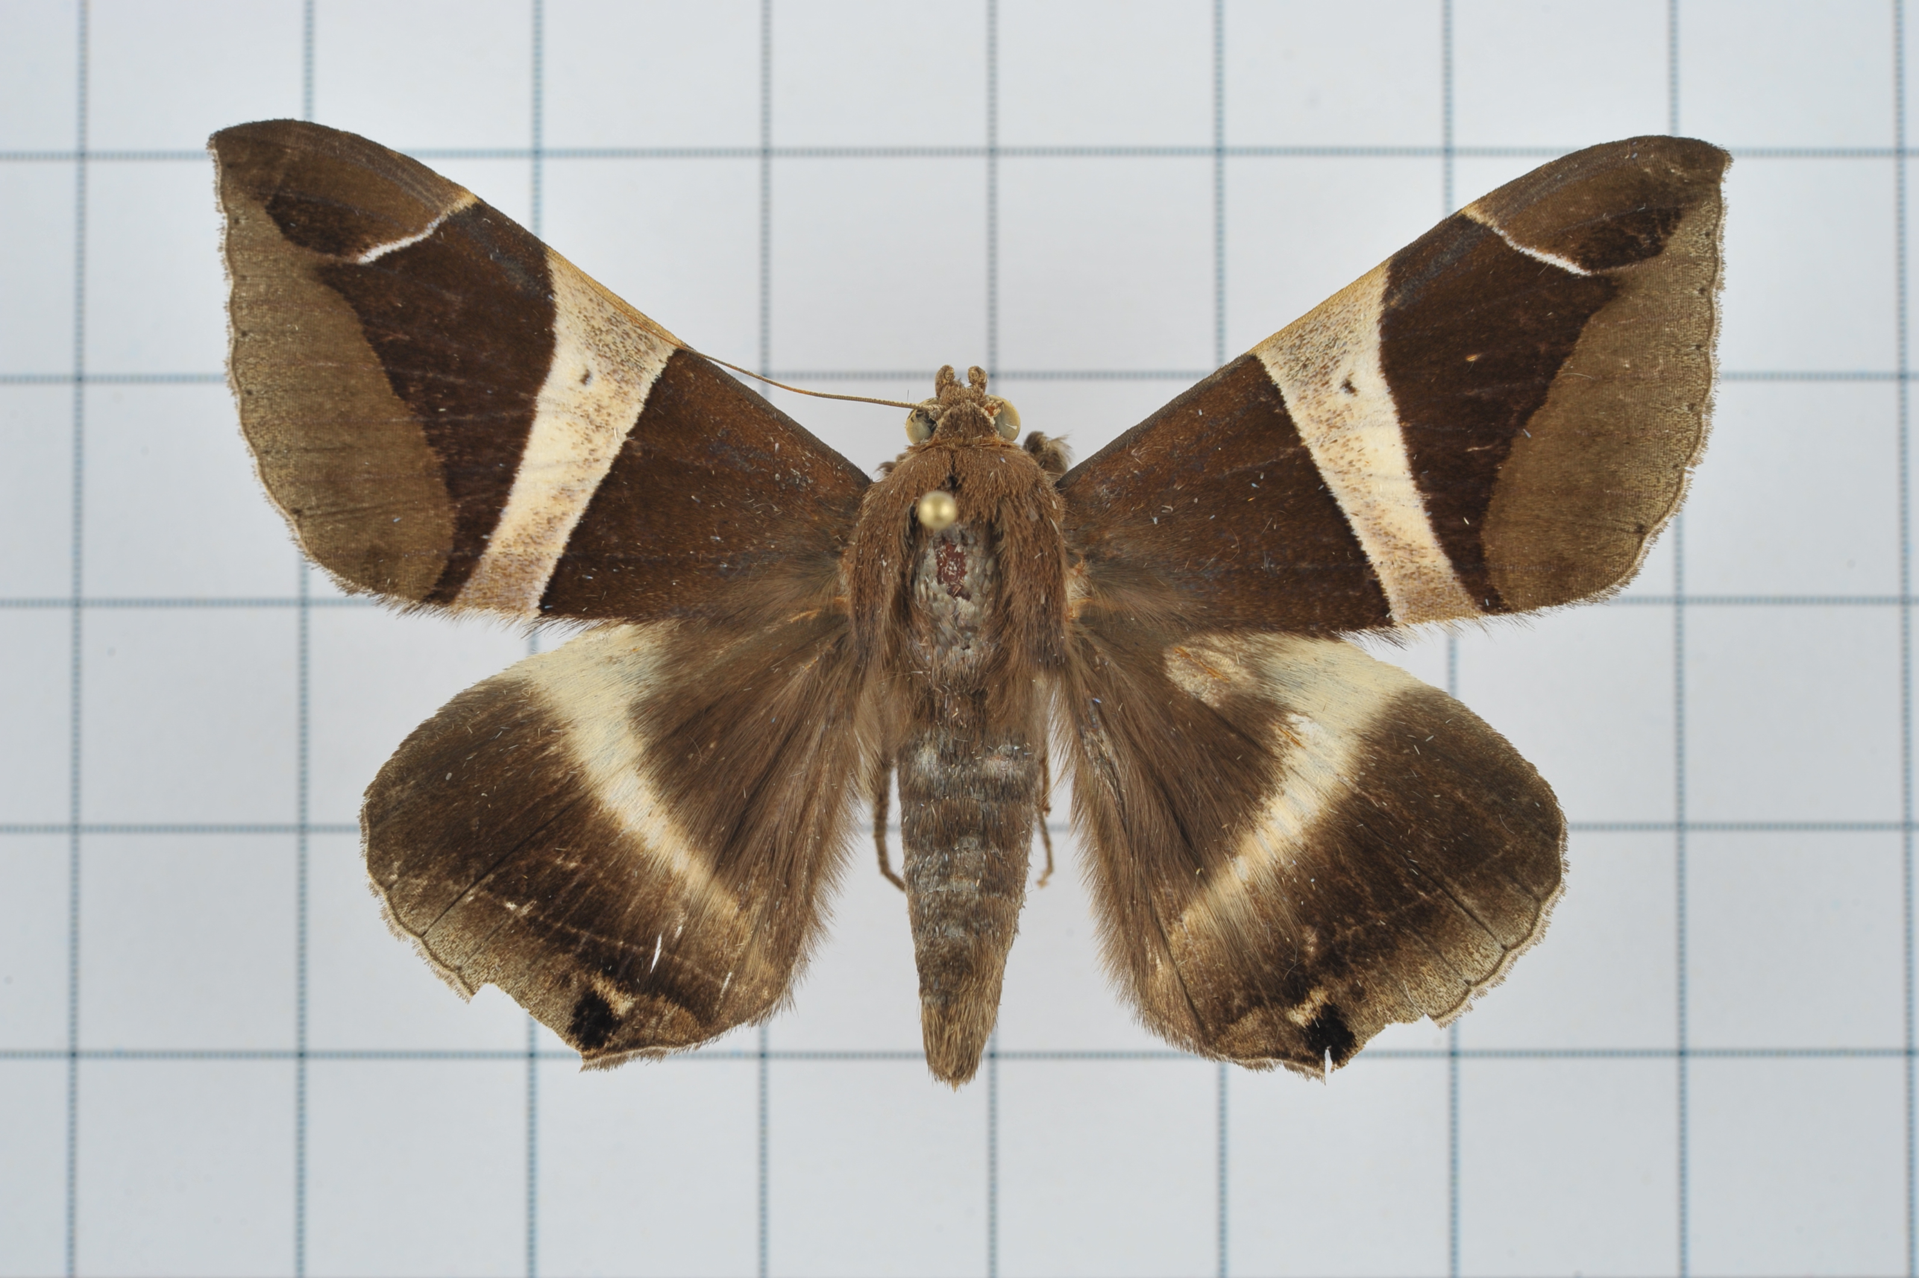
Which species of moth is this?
Bastilla praetermissa
